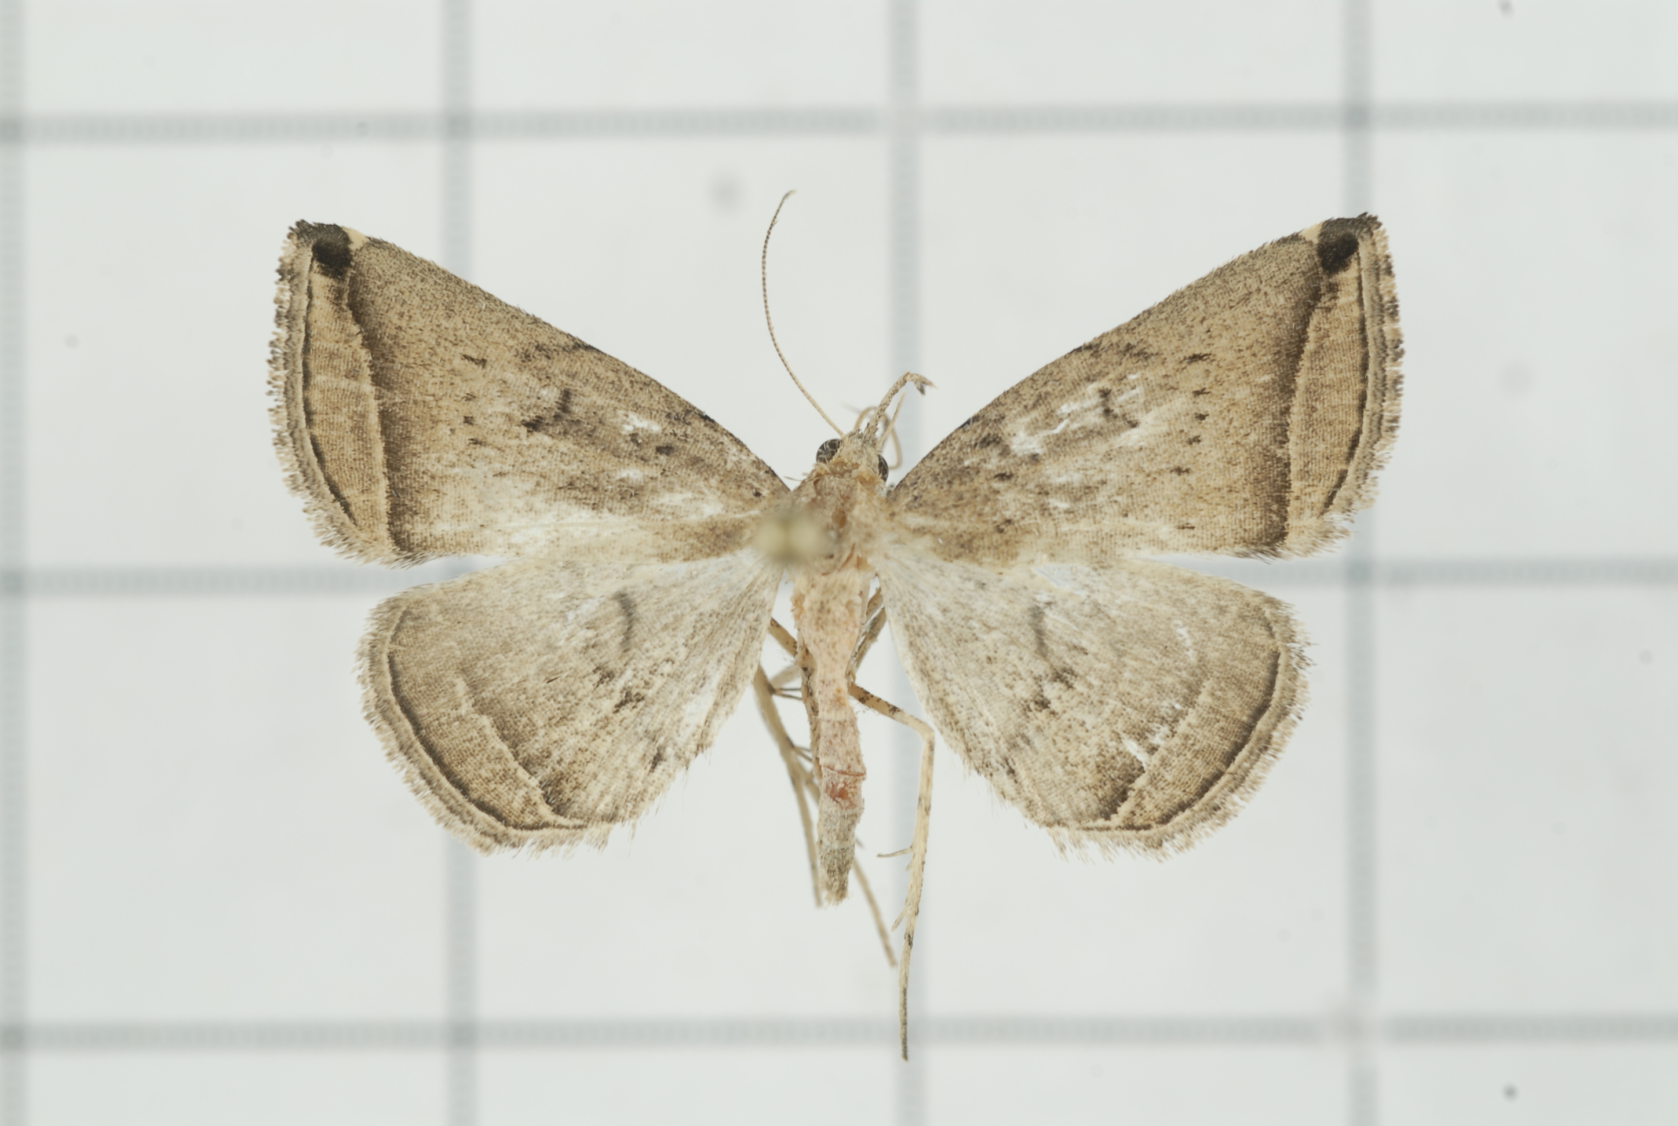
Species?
Lysimelia lucidoides
